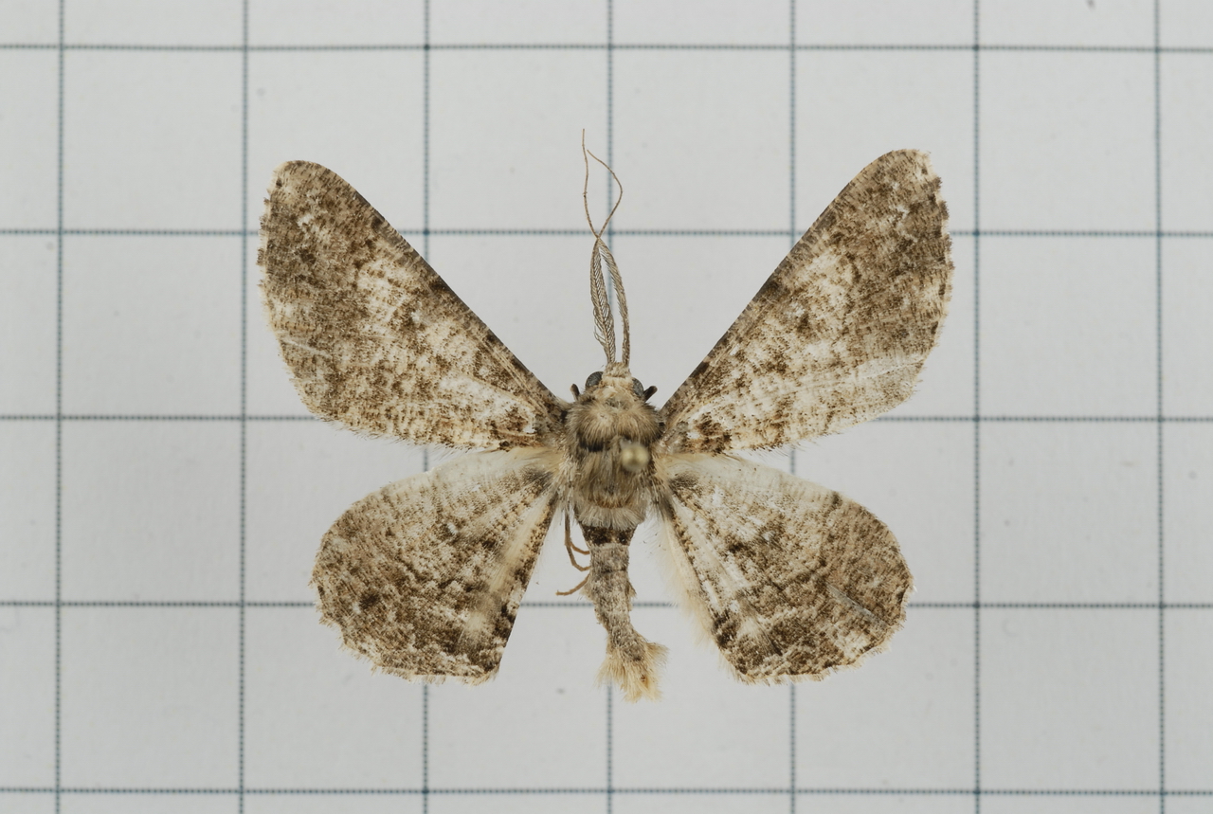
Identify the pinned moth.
Cleora alienaria
